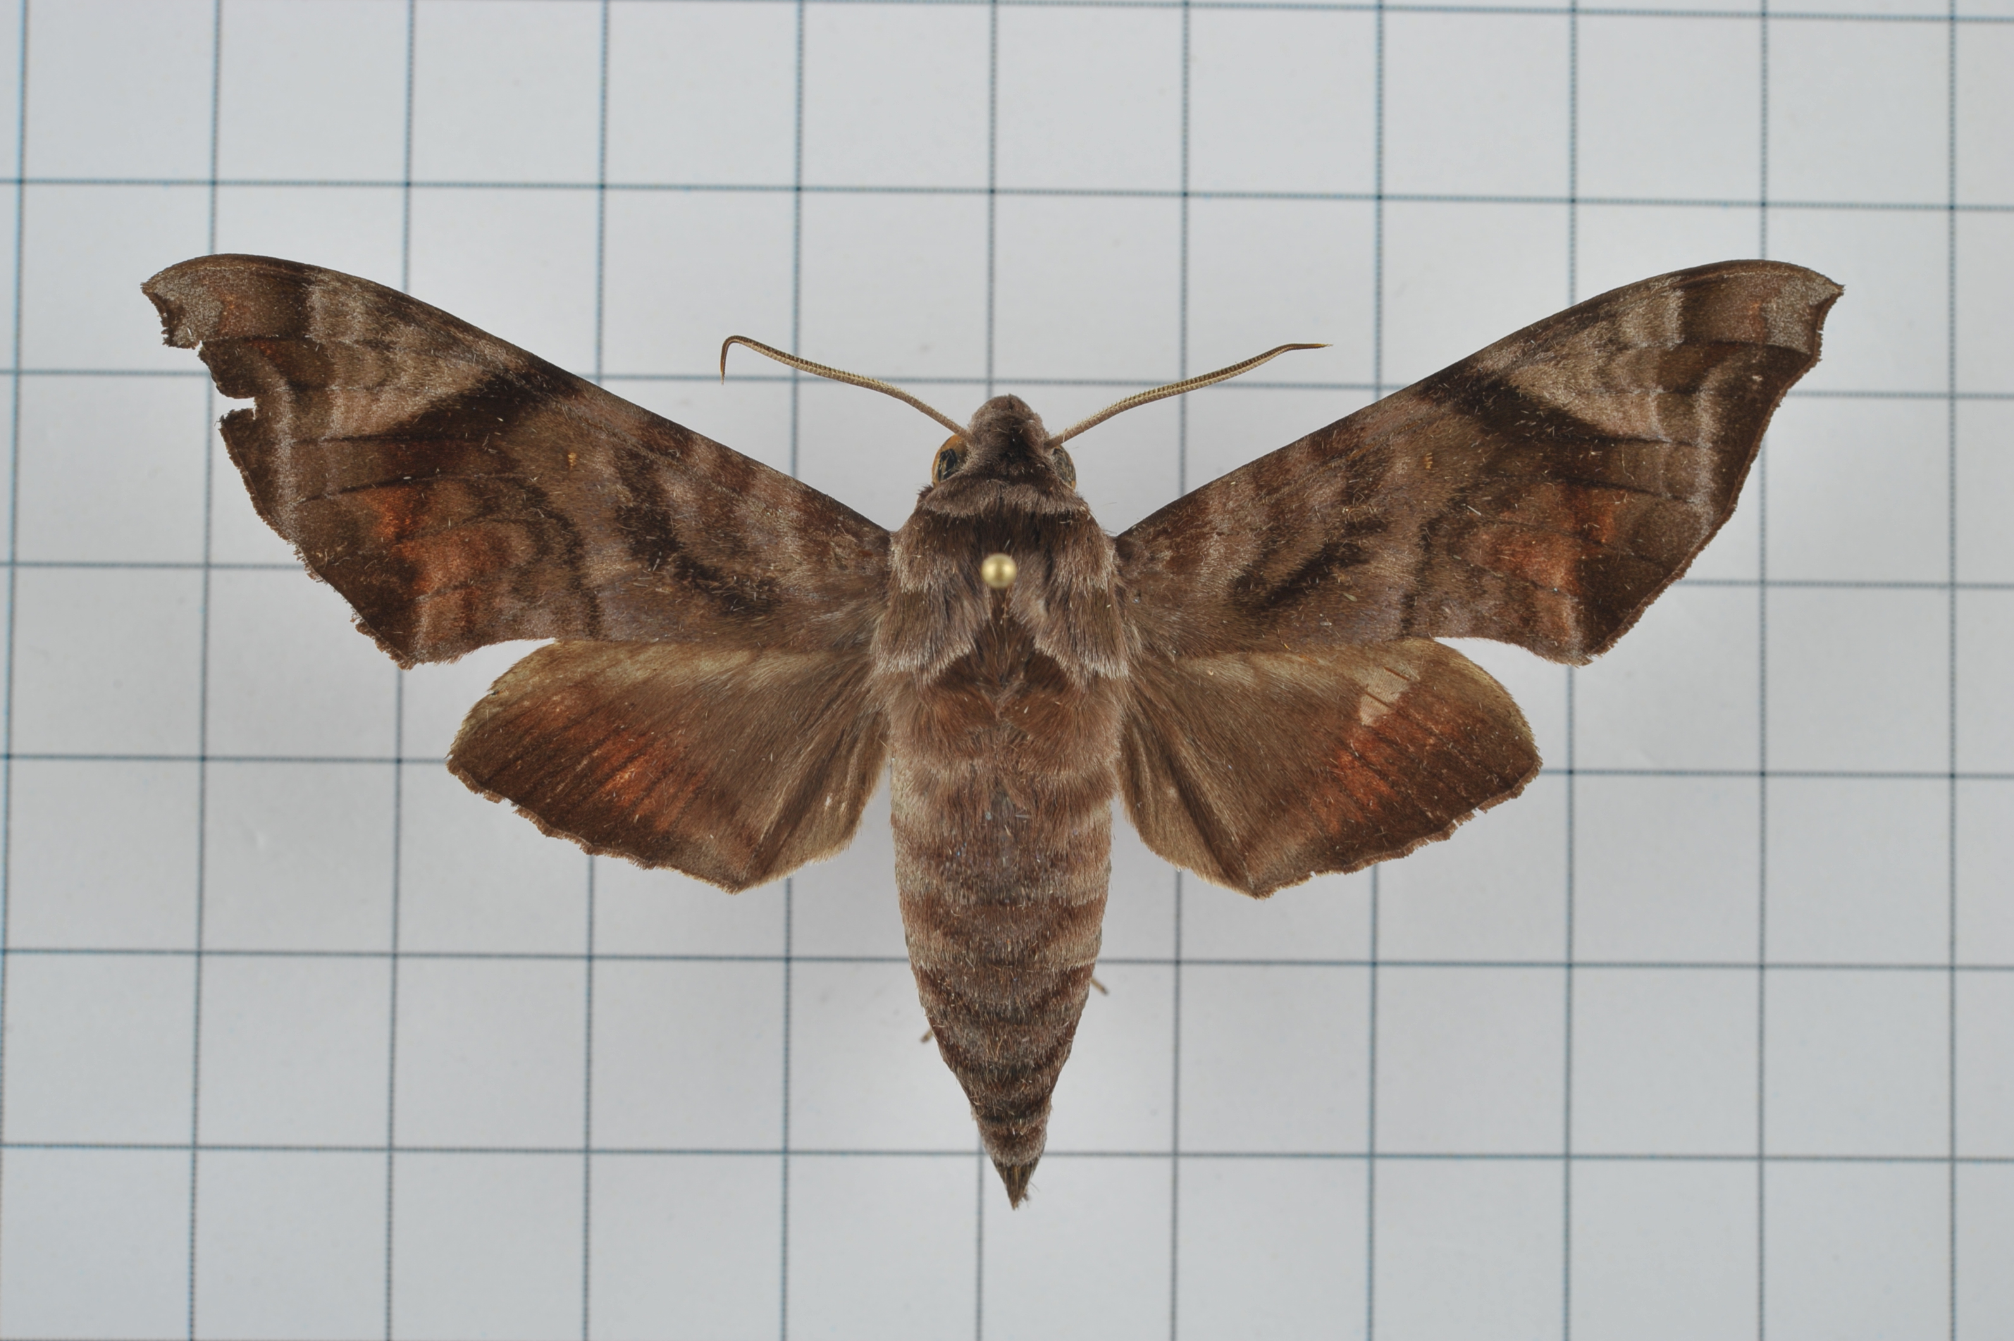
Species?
Acosmeryx castanea
